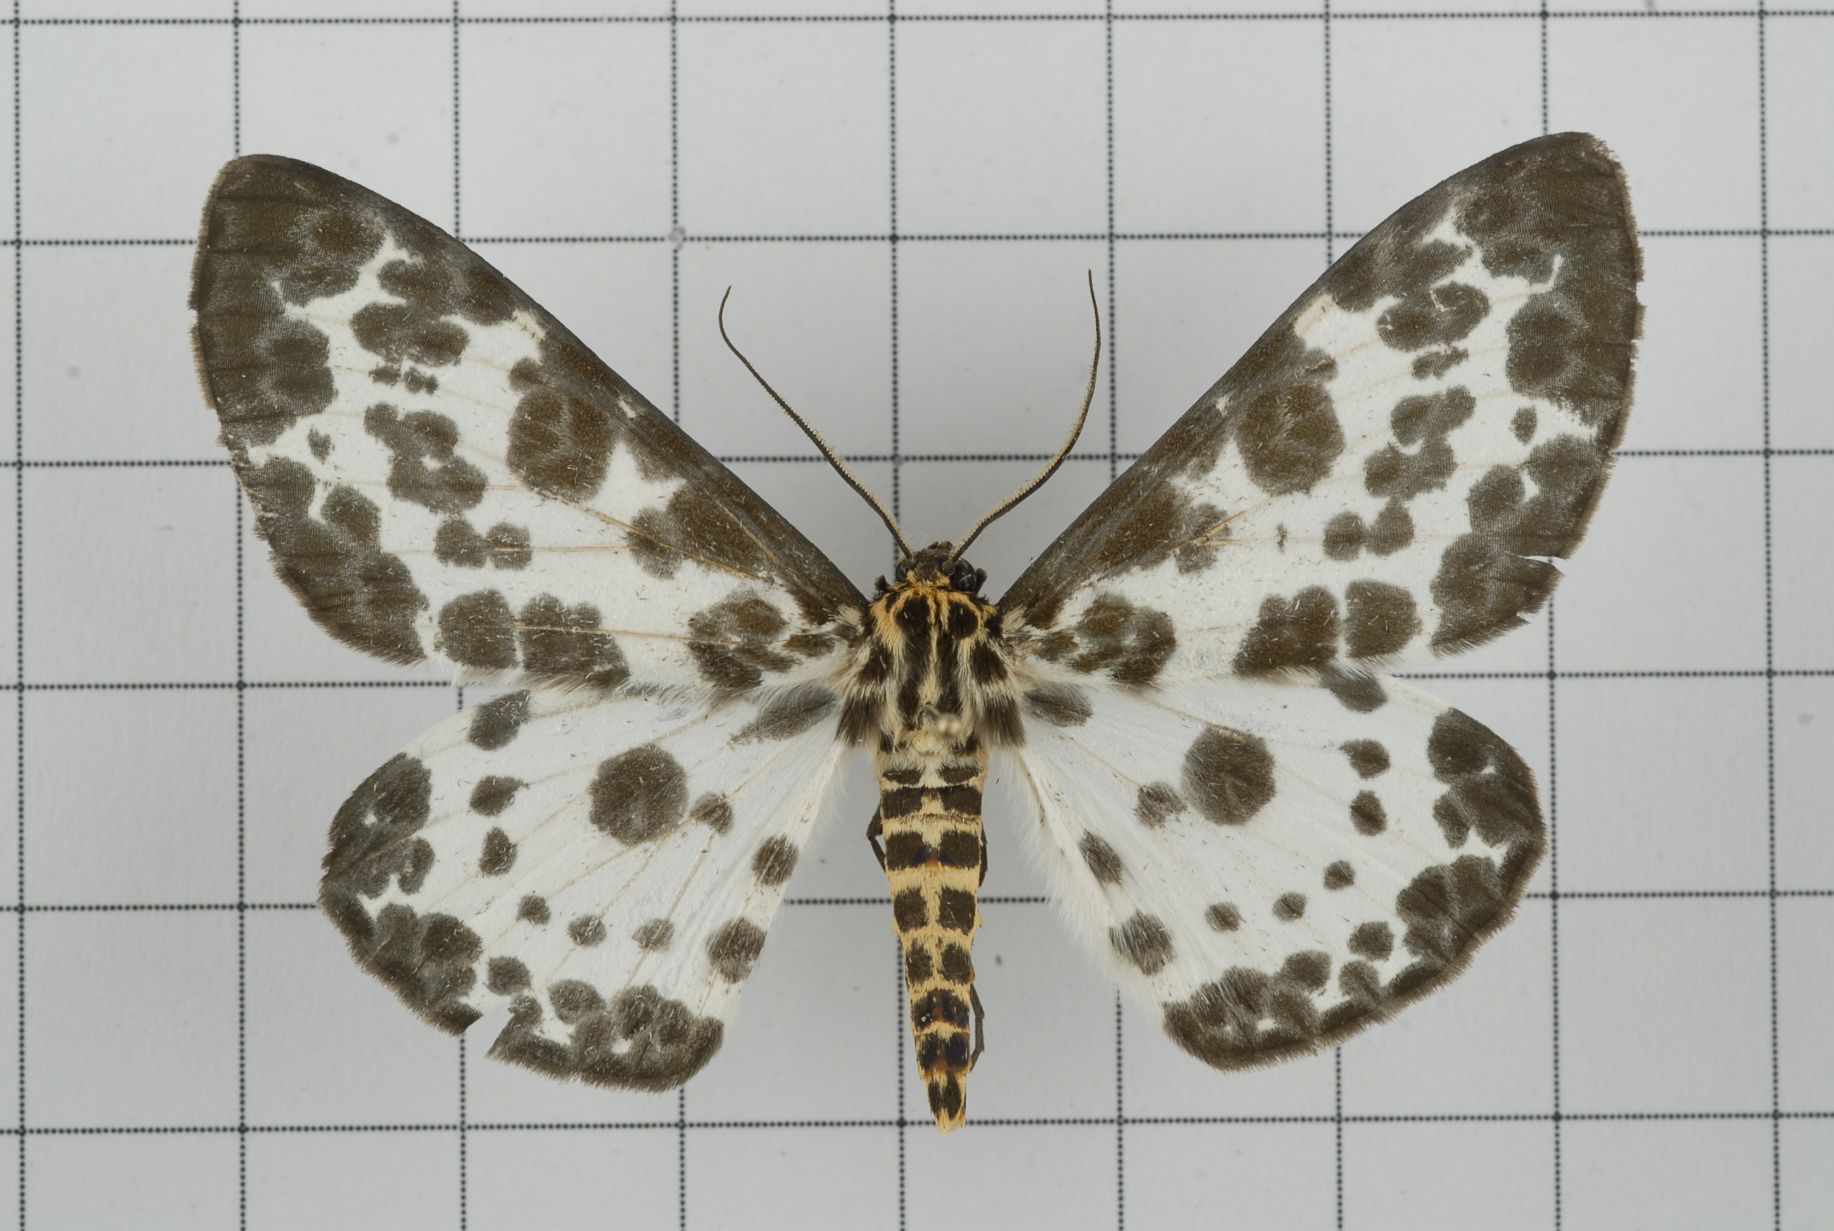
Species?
Parapercnia giraffata
